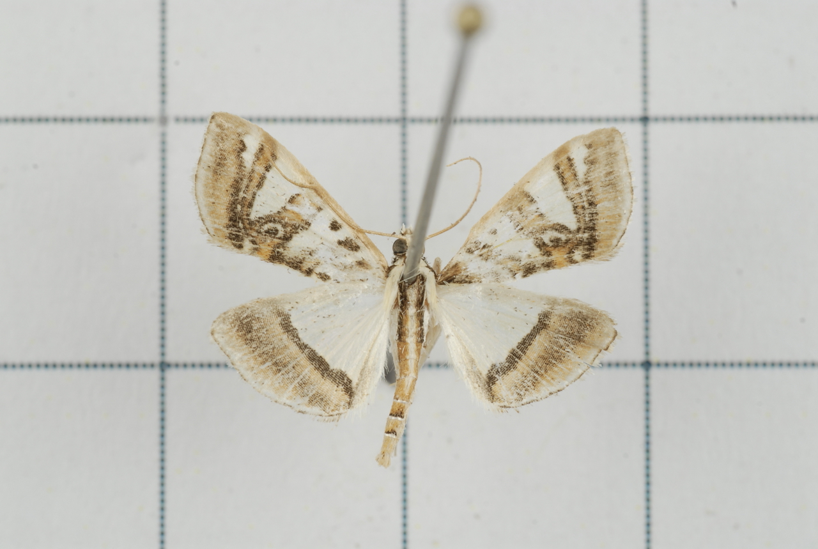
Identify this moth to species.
Glyphodes duplicalis
